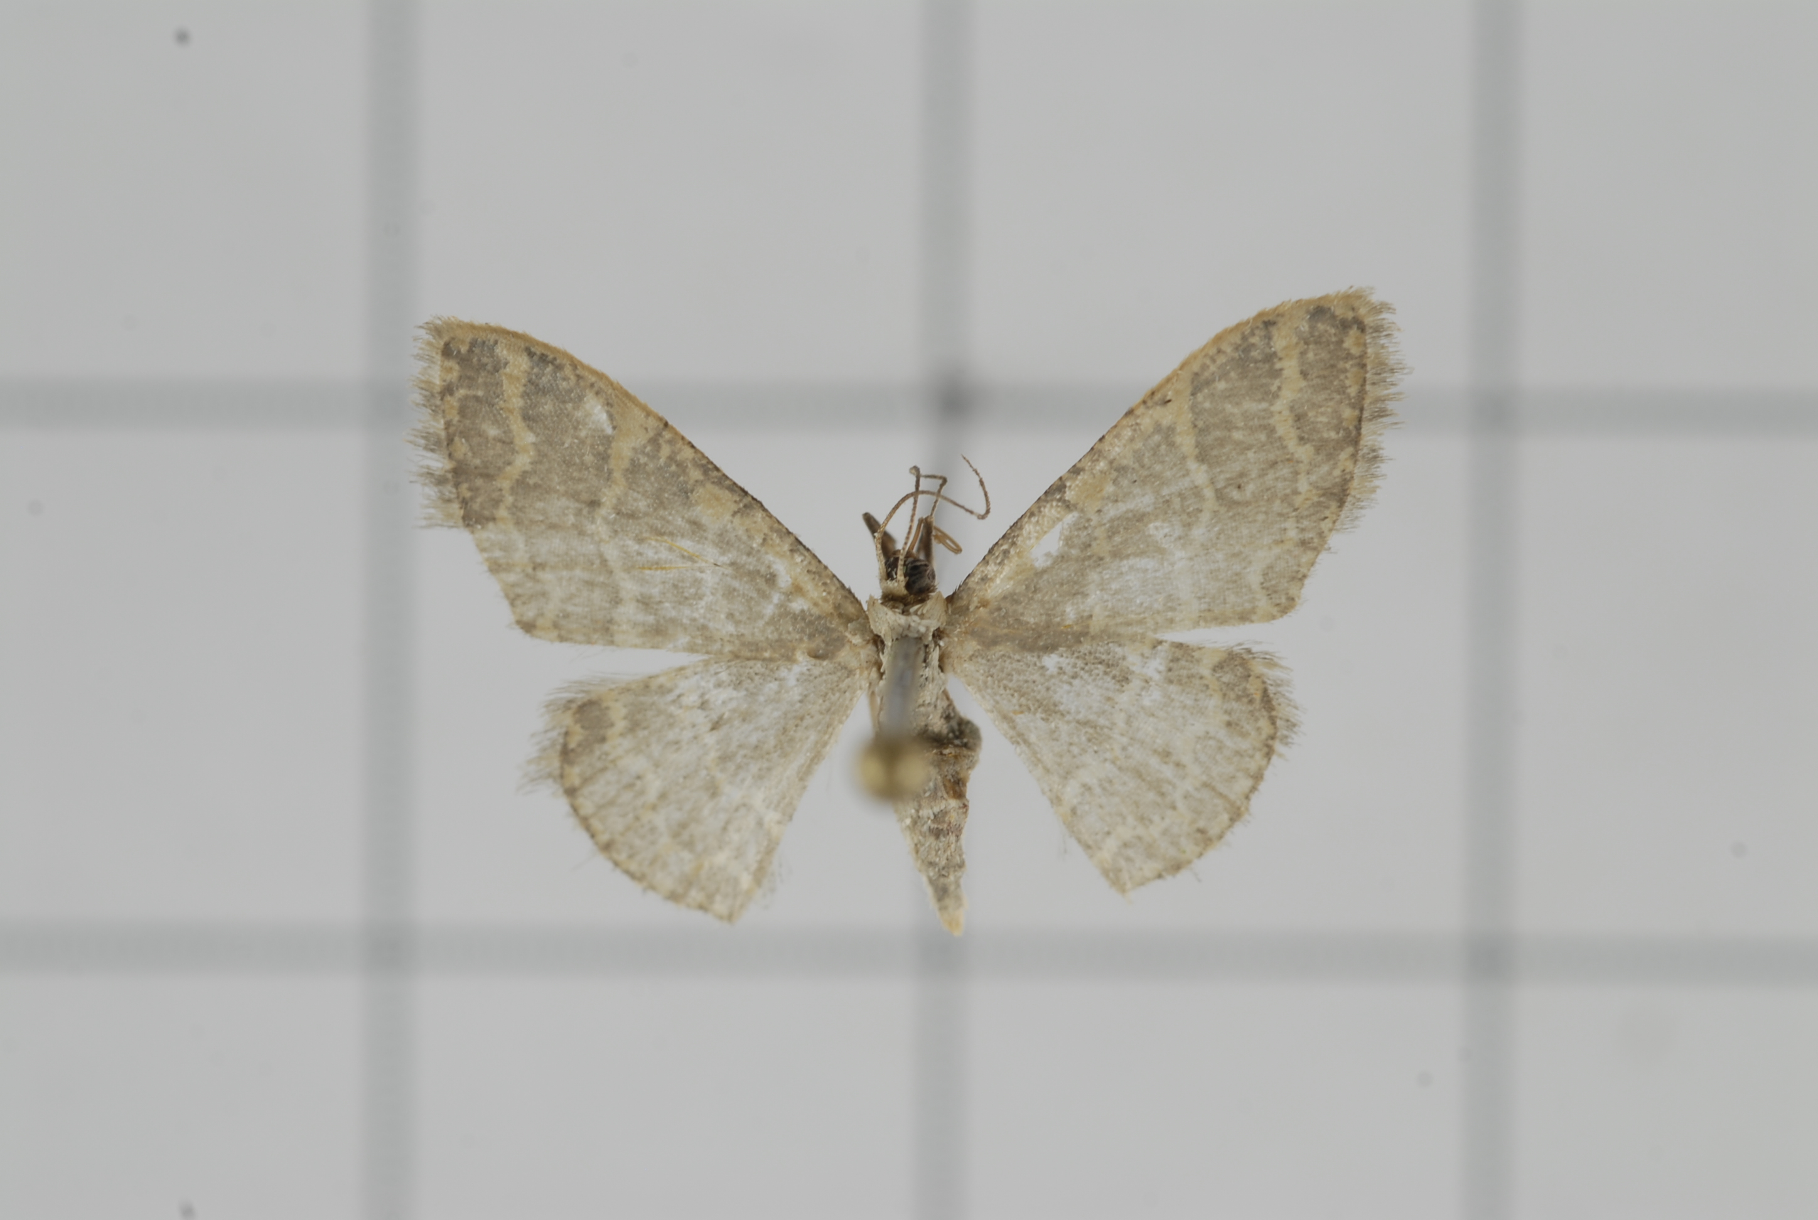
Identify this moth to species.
Lophophleps purpurea
